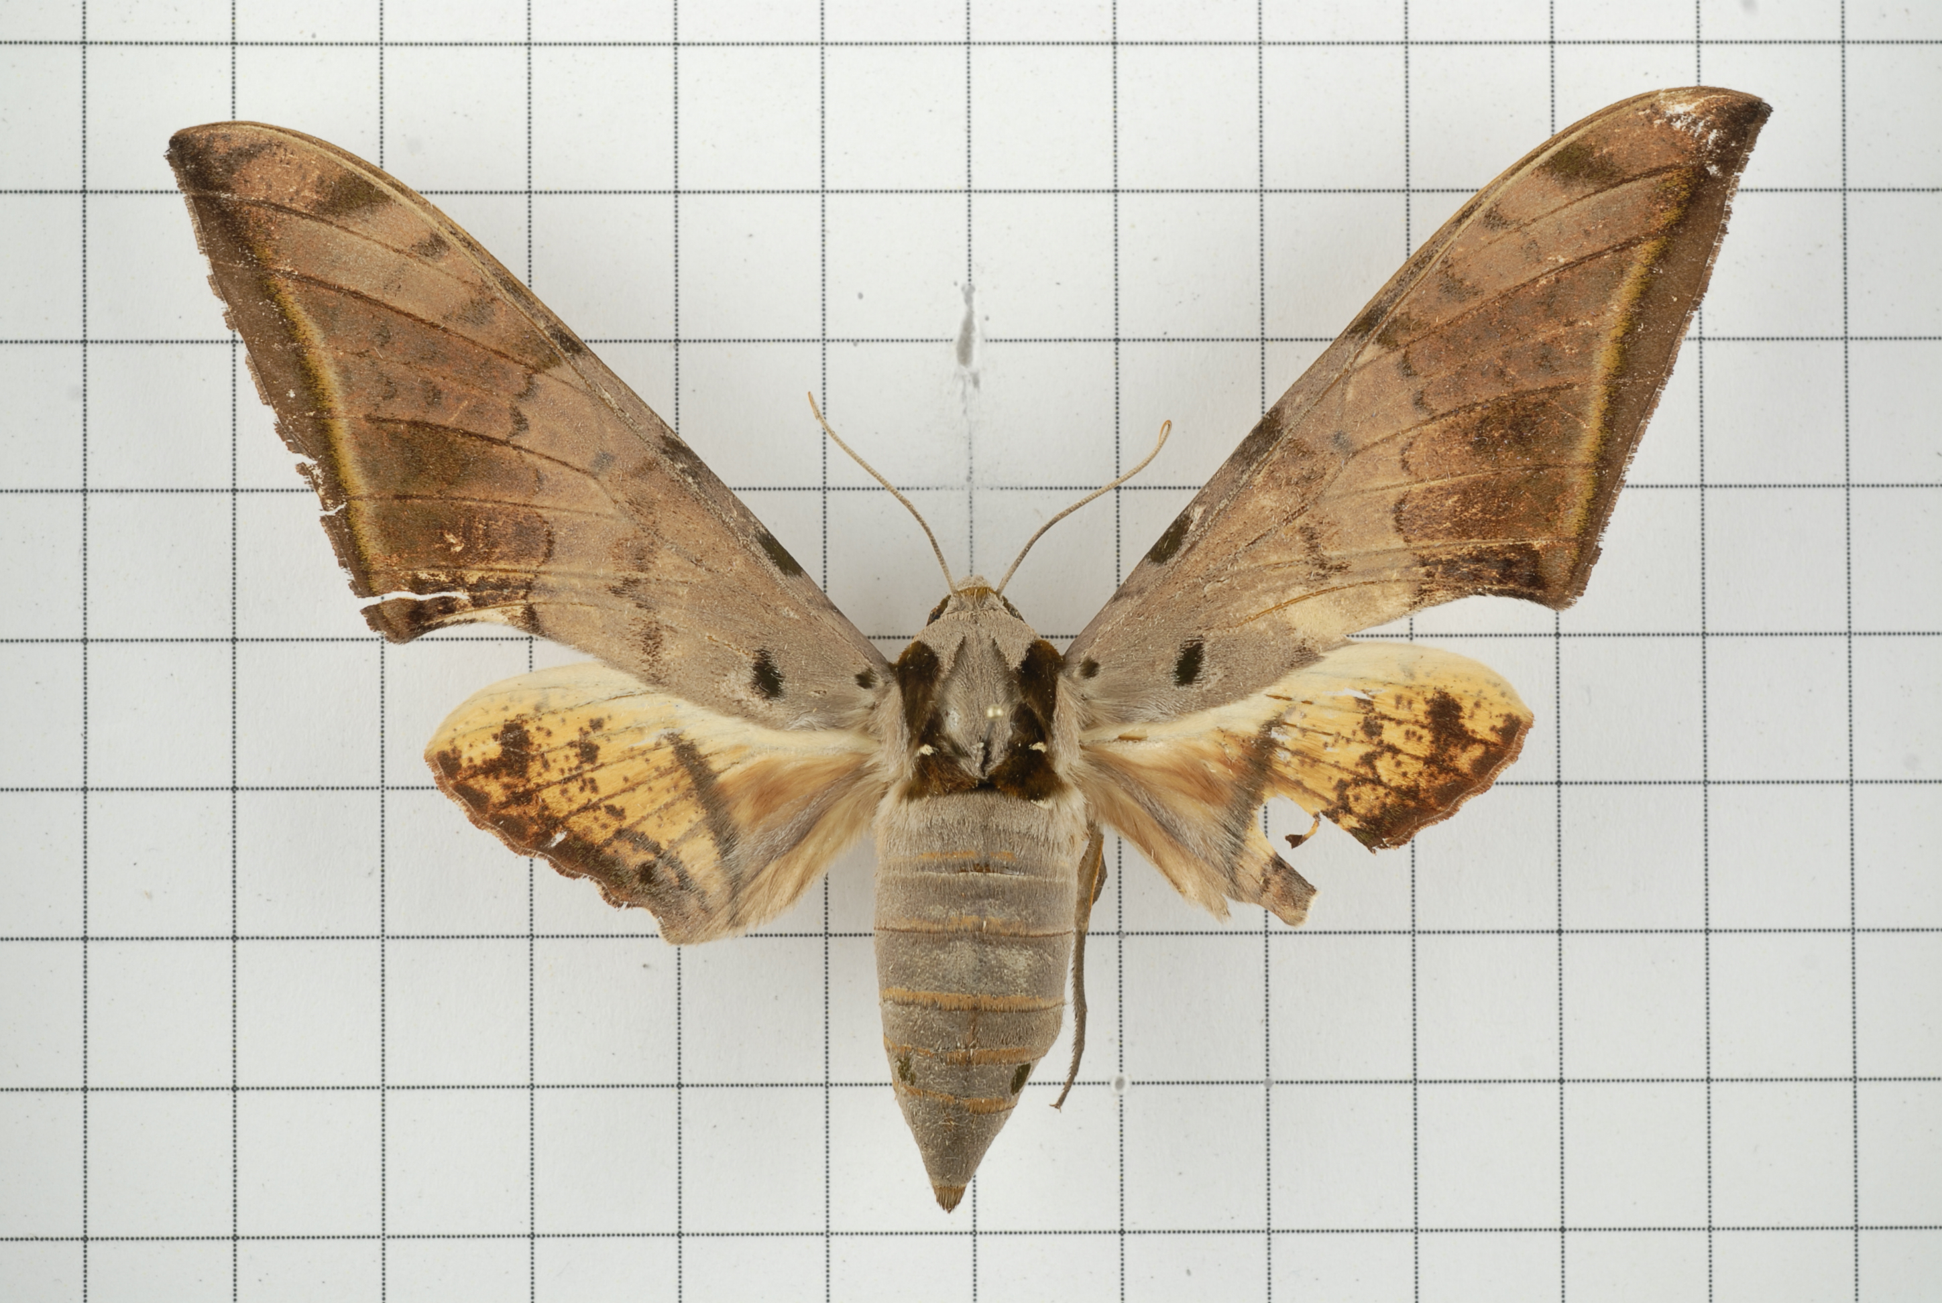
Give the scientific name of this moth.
Ambulyx sericeipennis
